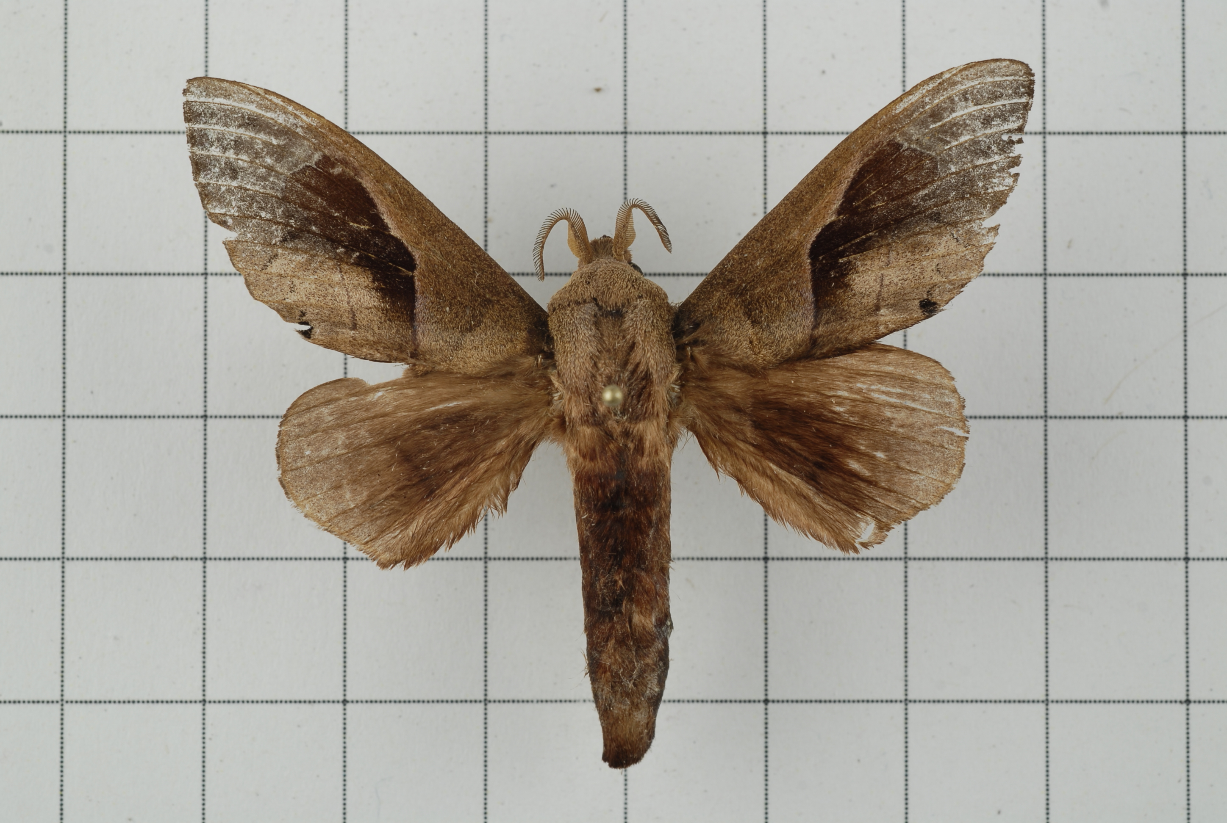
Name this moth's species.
Paralebeda femorata mirabilis
